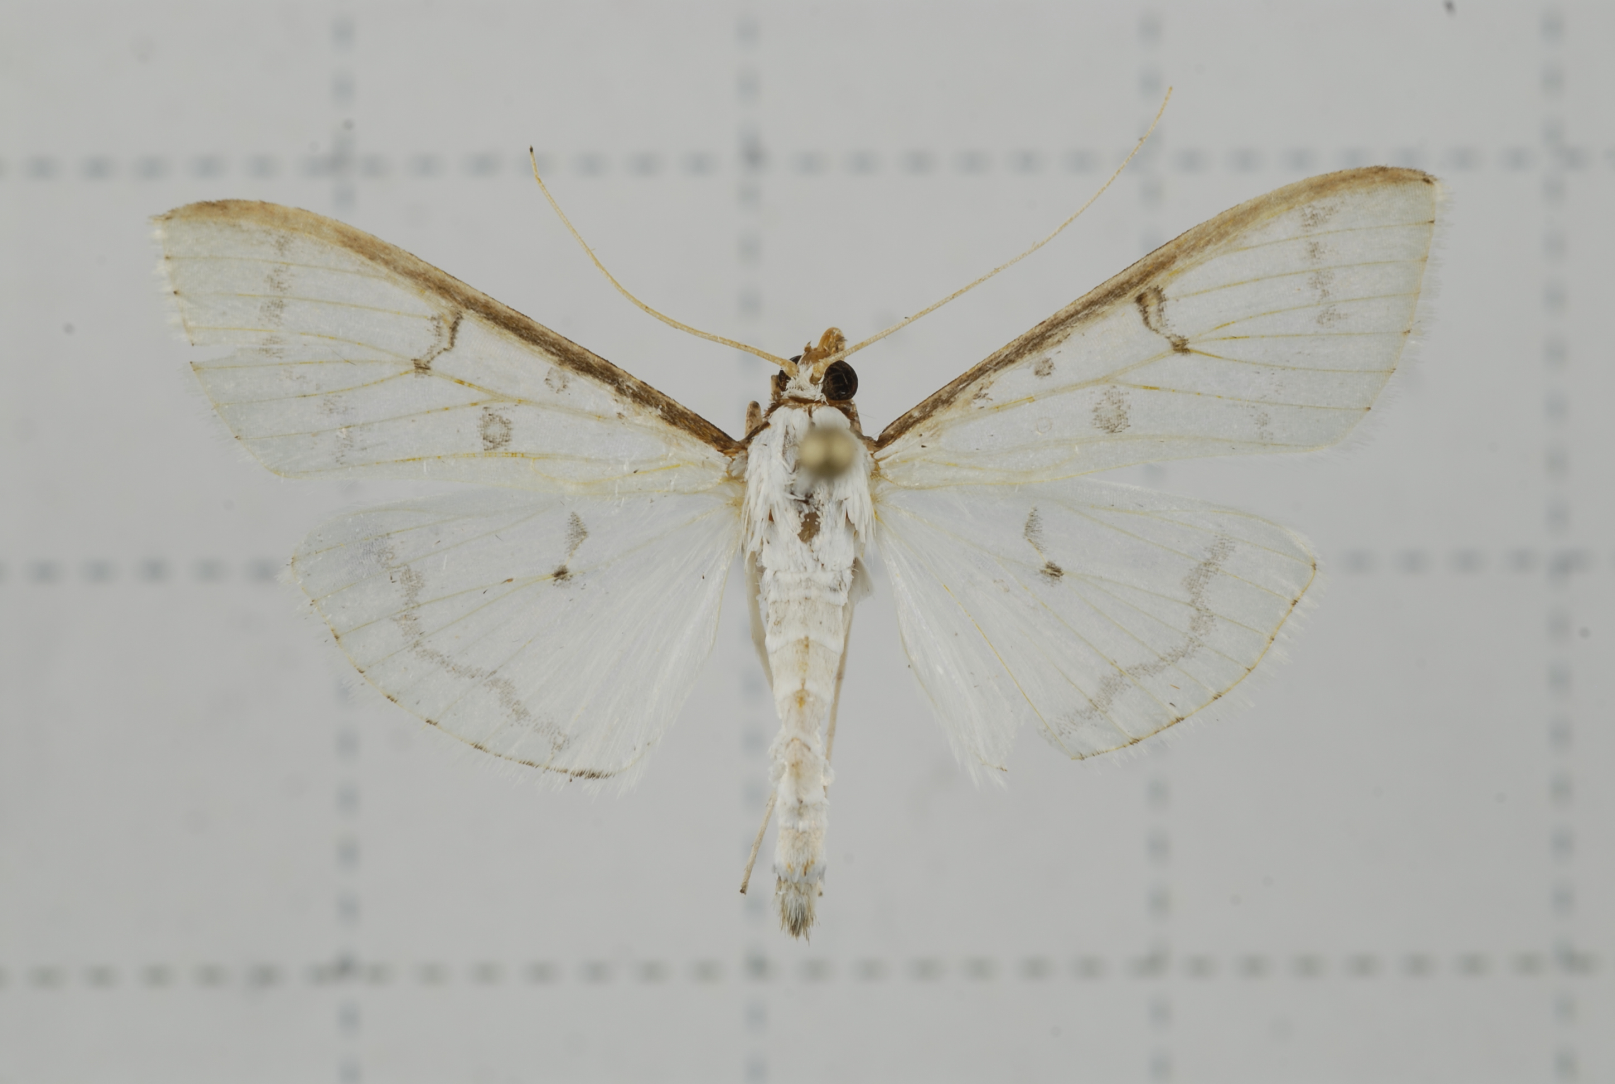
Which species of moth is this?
Palpita warrenalis
